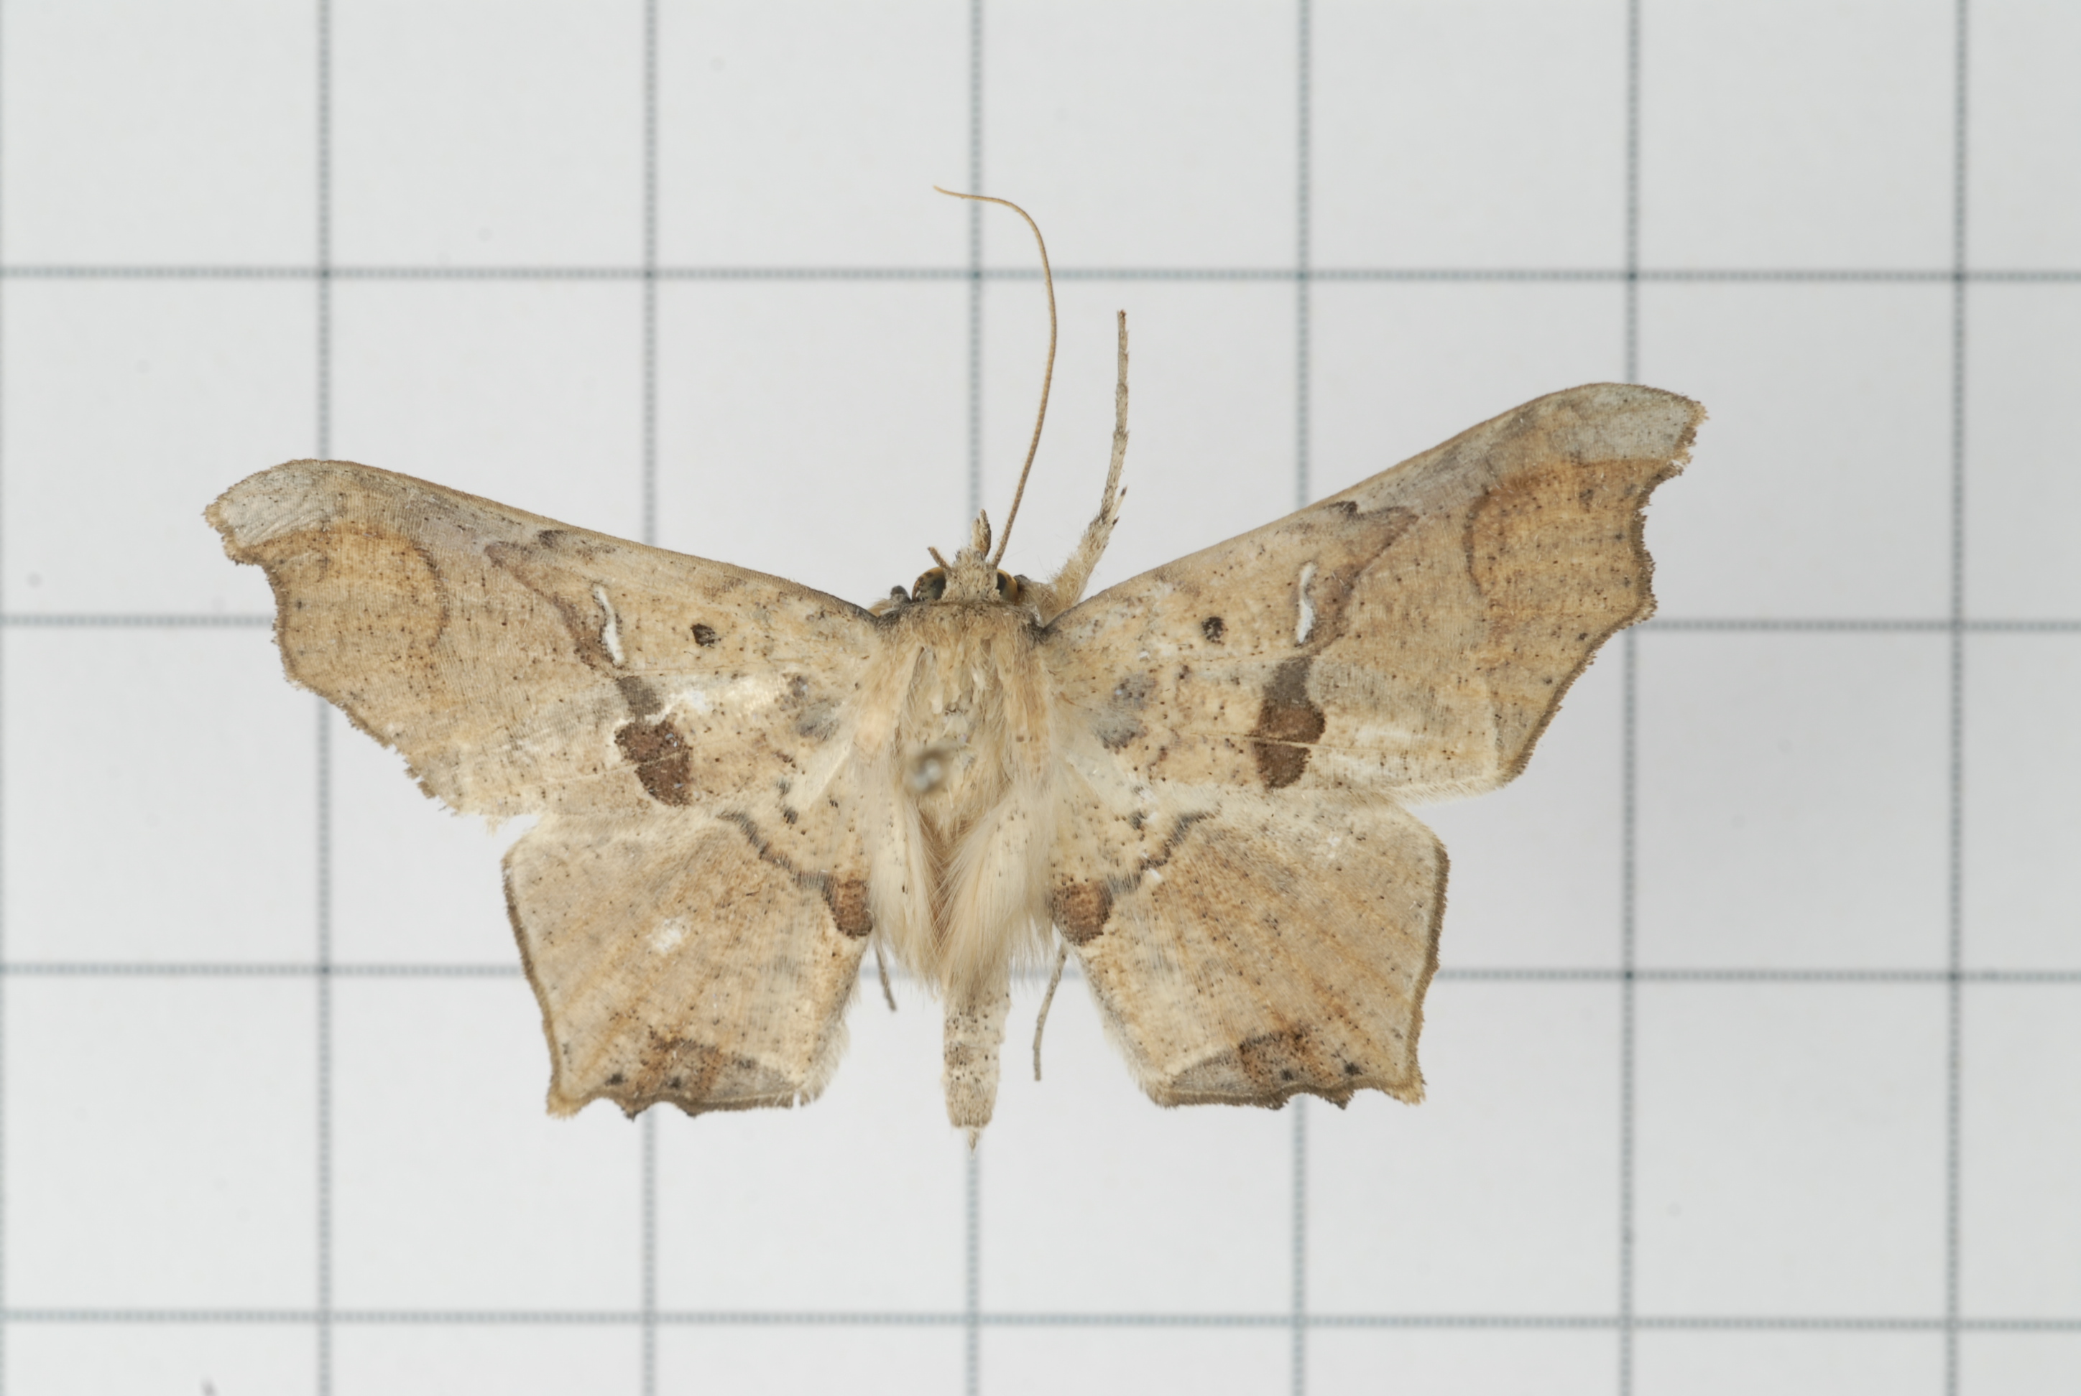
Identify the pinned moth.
Semiothisops macariata
